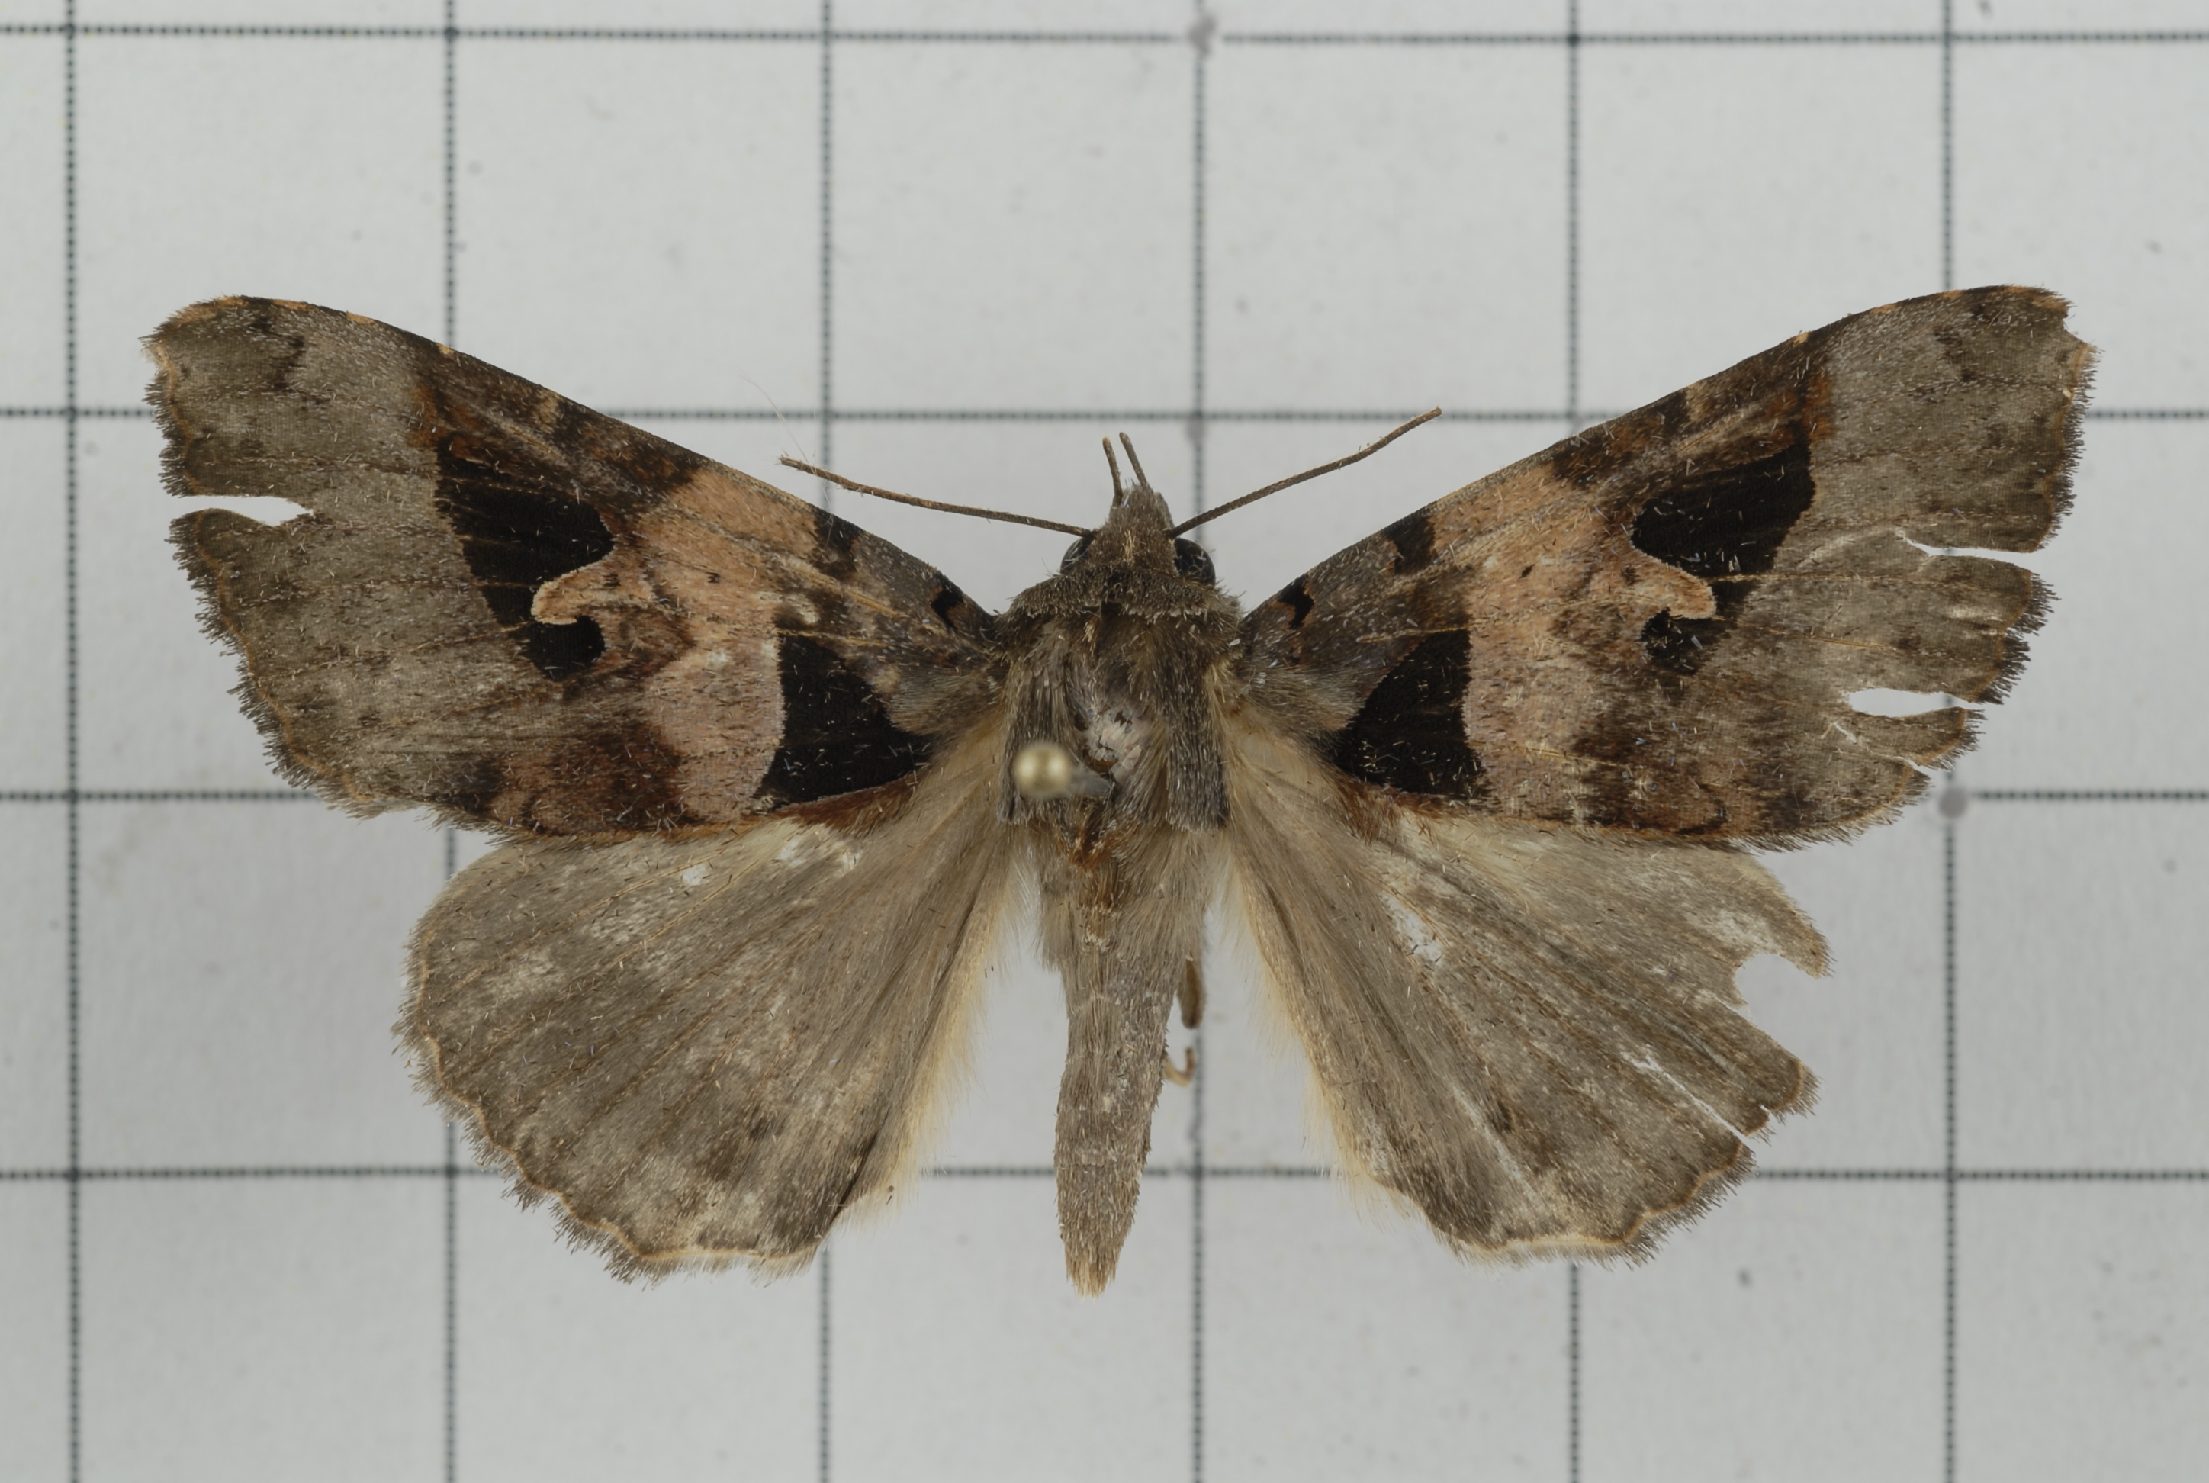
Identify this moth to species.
Avatha chinensis
